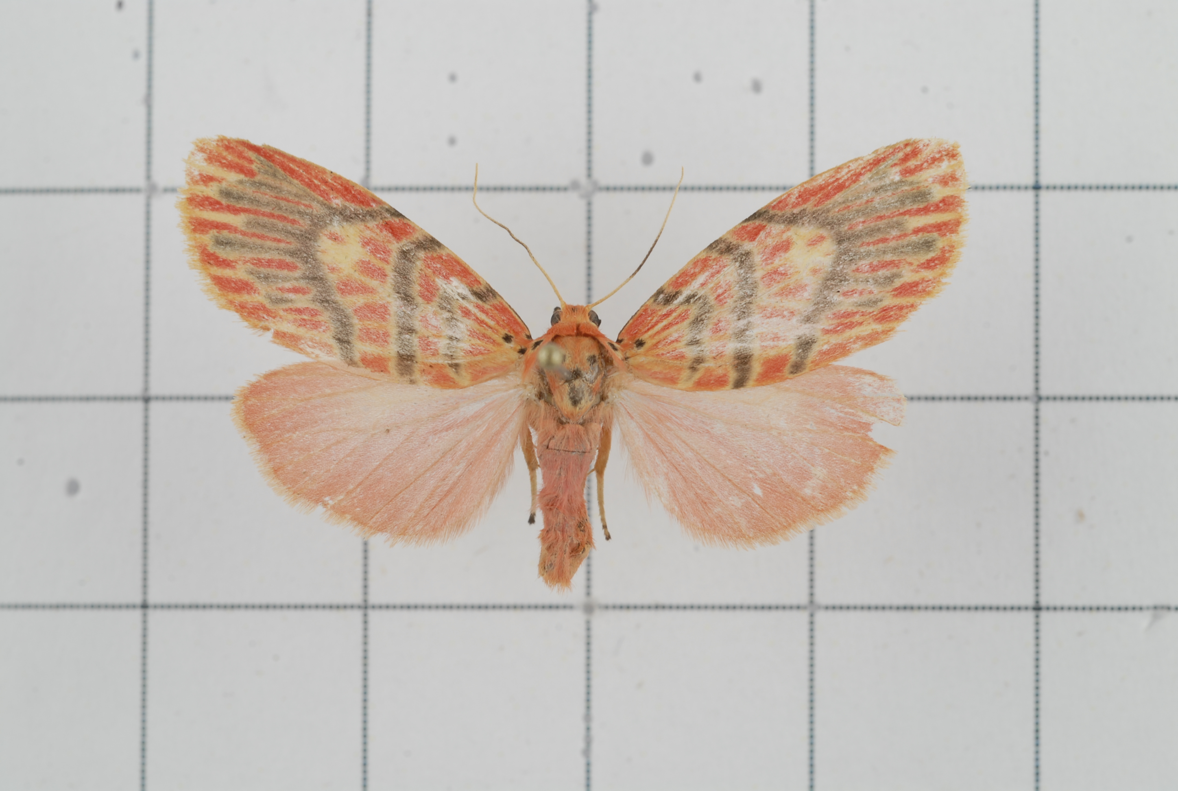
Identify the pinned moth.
Barsine sauteri
